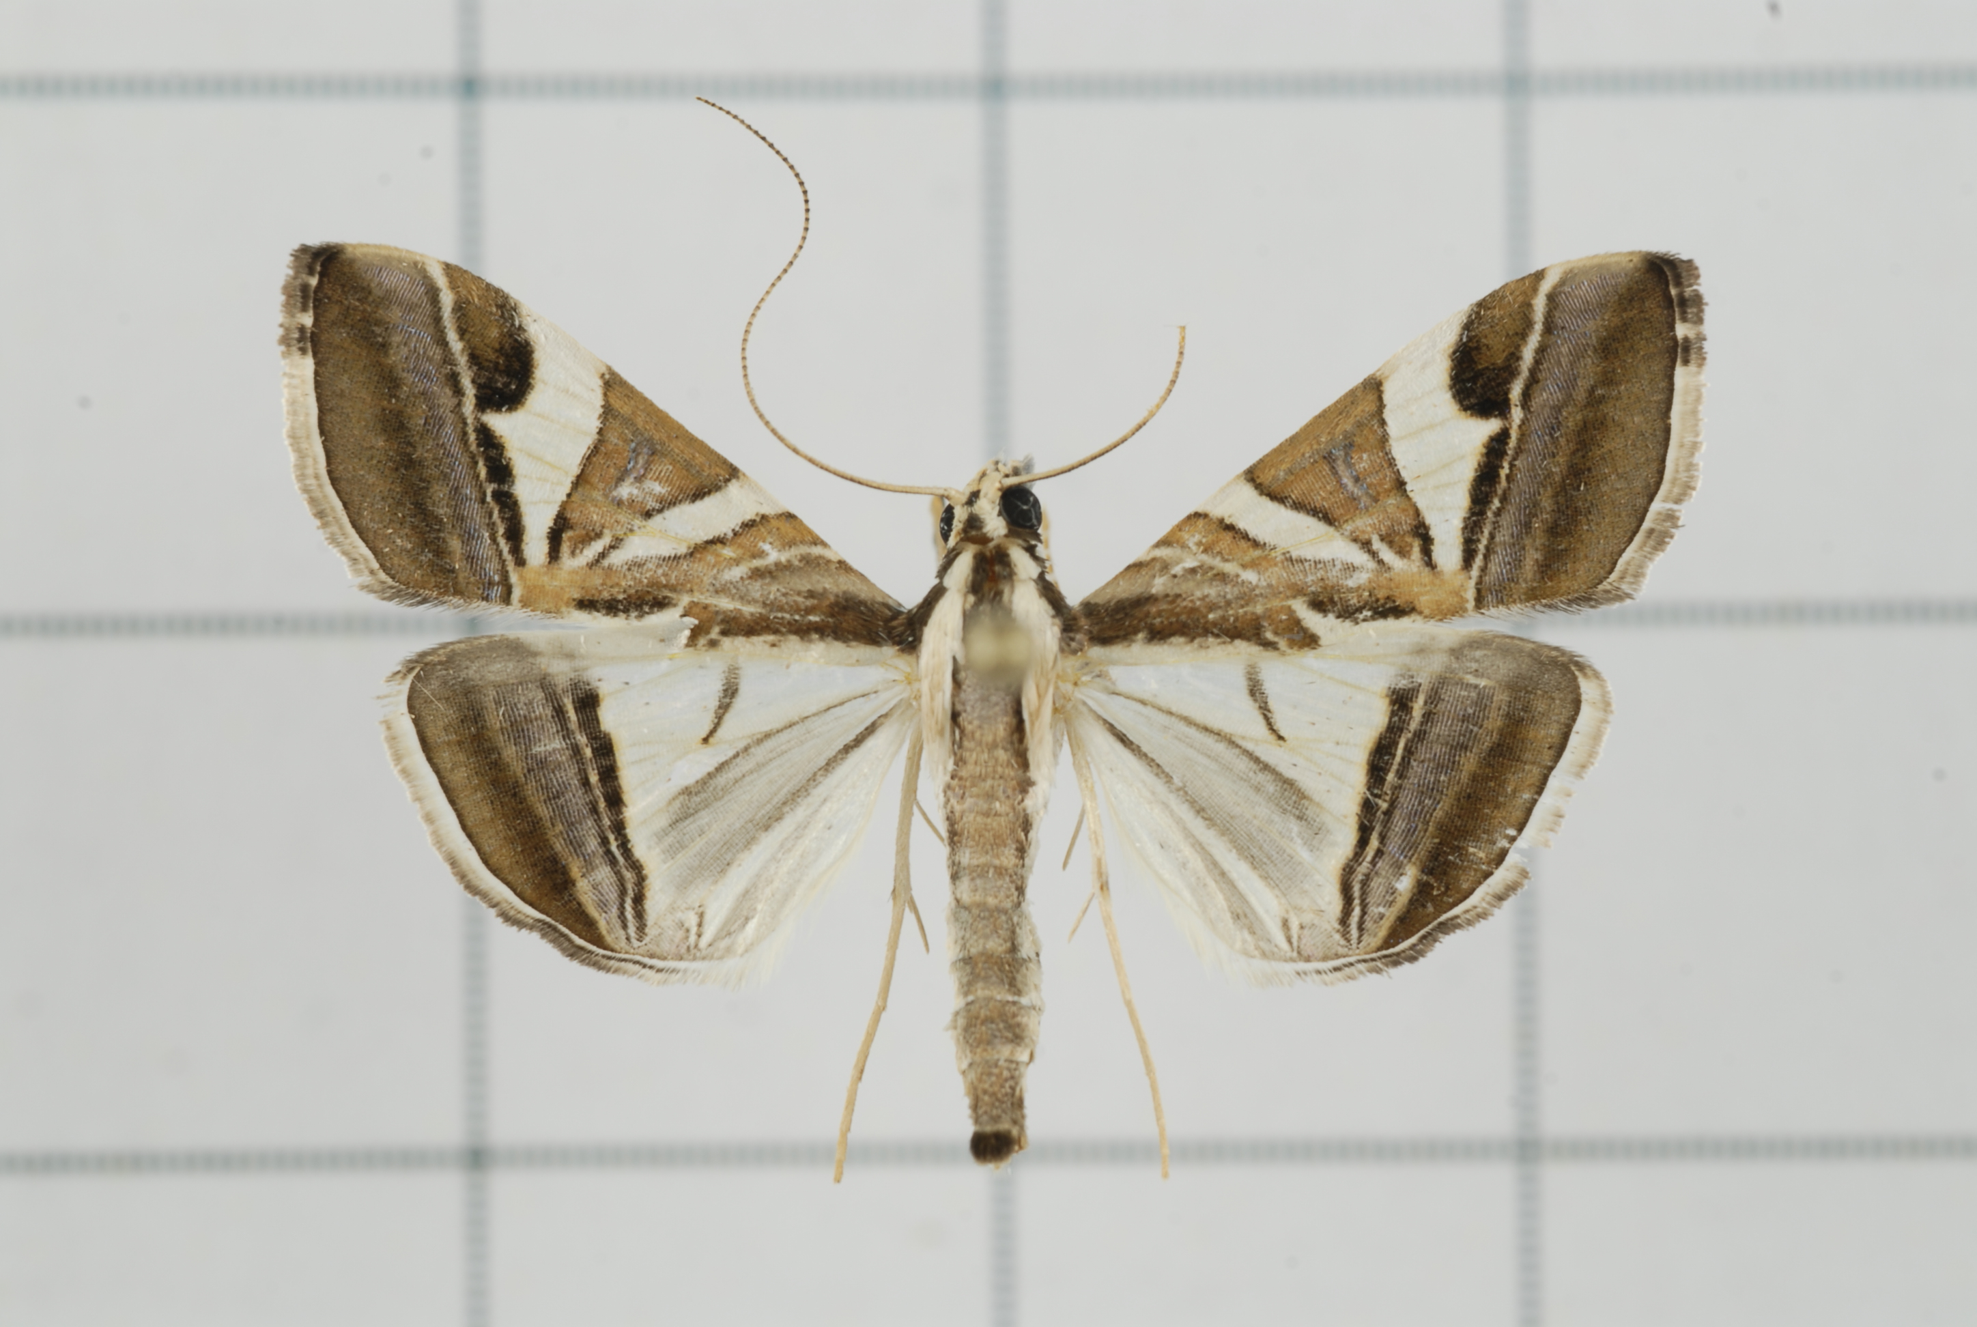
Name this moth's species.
Agrioglypta itysalis
